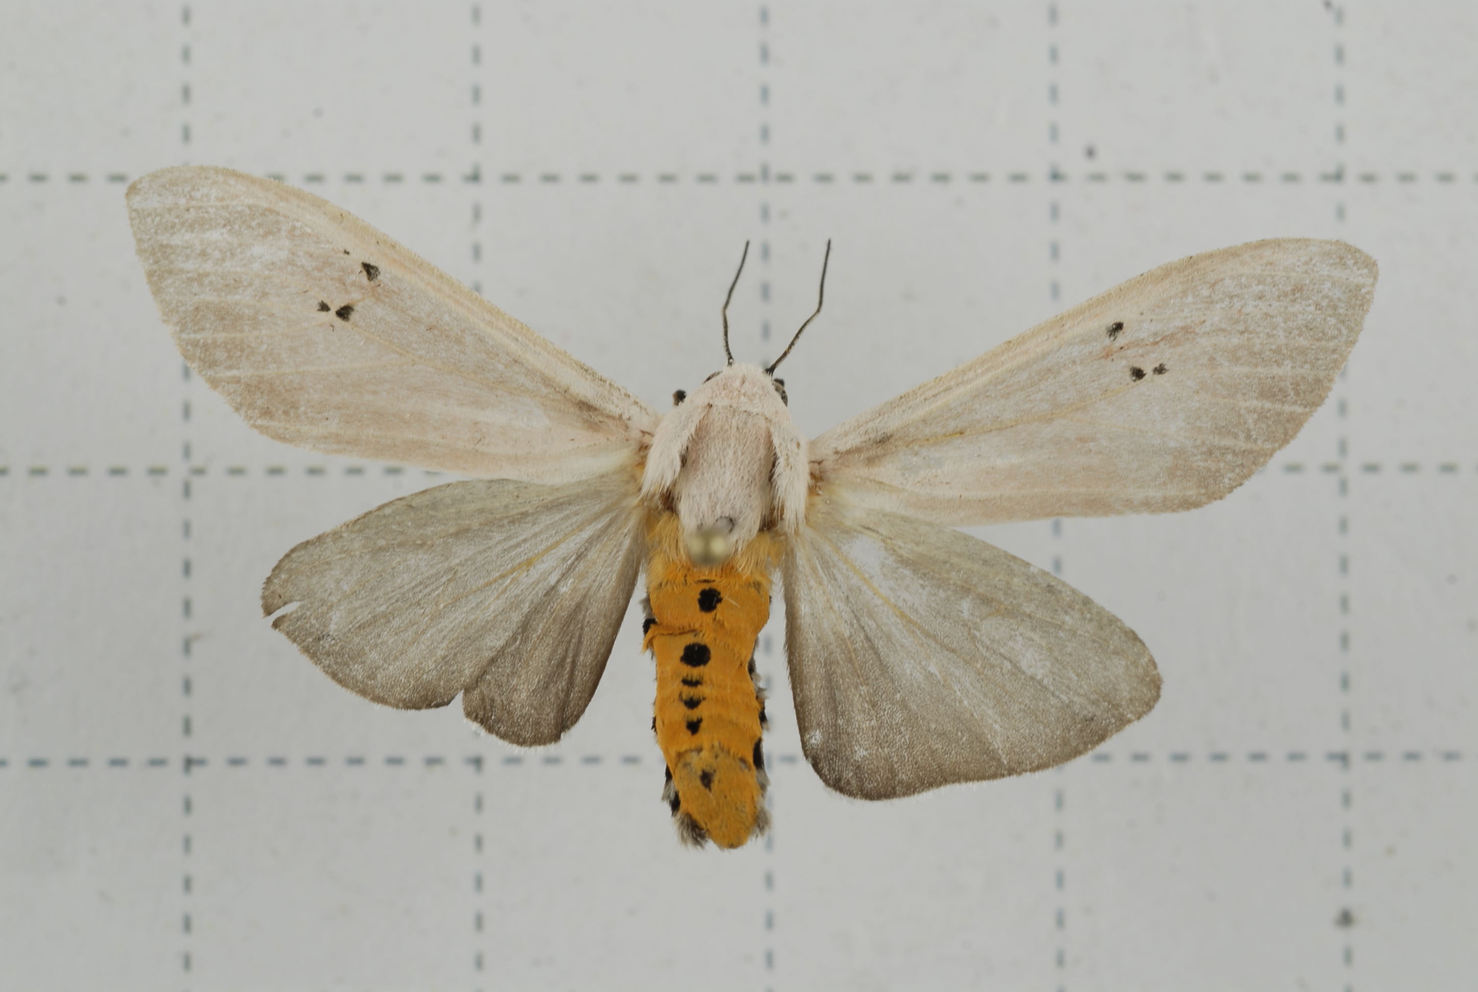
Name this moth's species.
Creatonotos transiens koni
